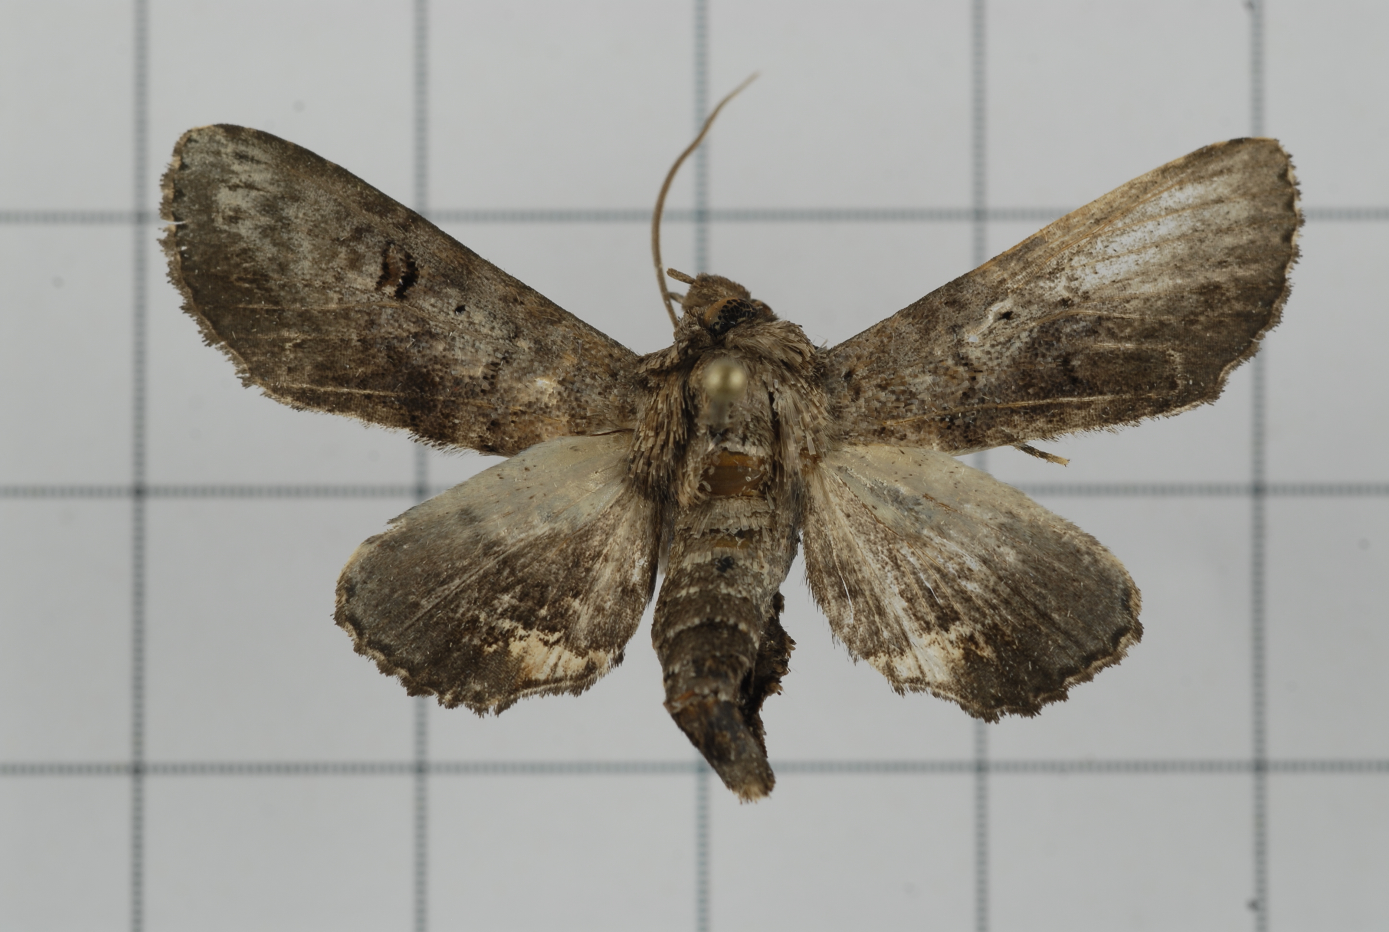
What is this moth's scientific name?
Anuga supraconstricta
